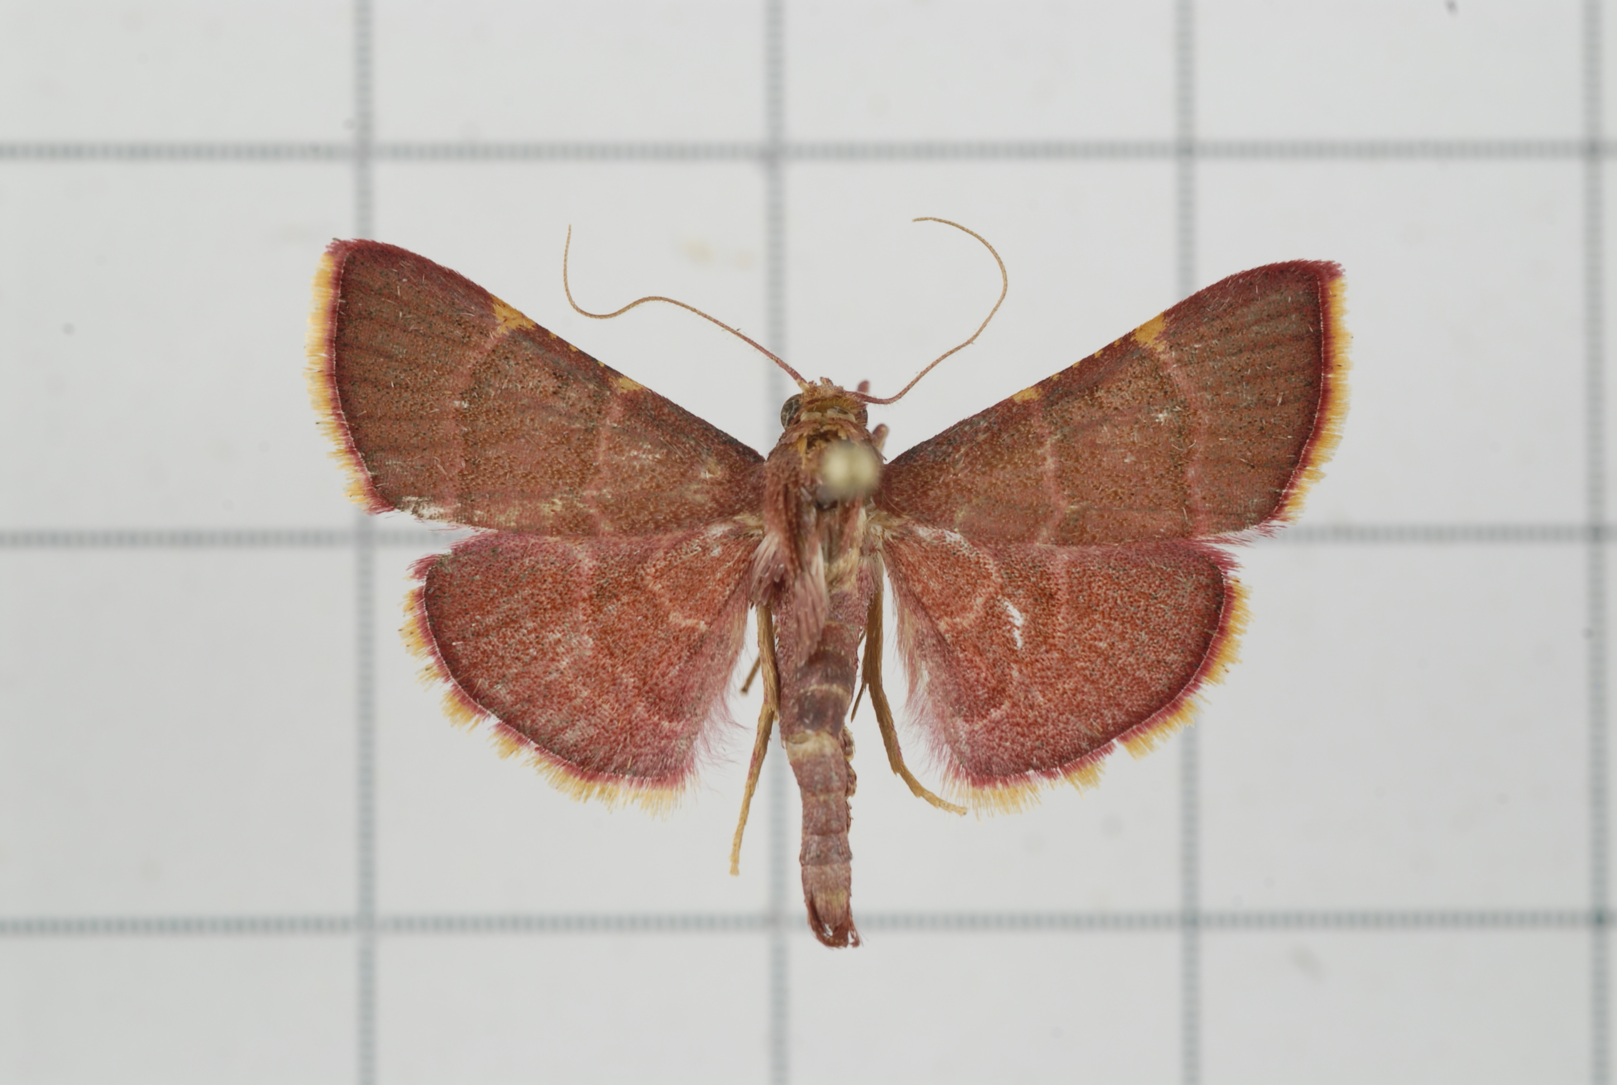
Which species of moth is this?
Herculia pelasgalis
